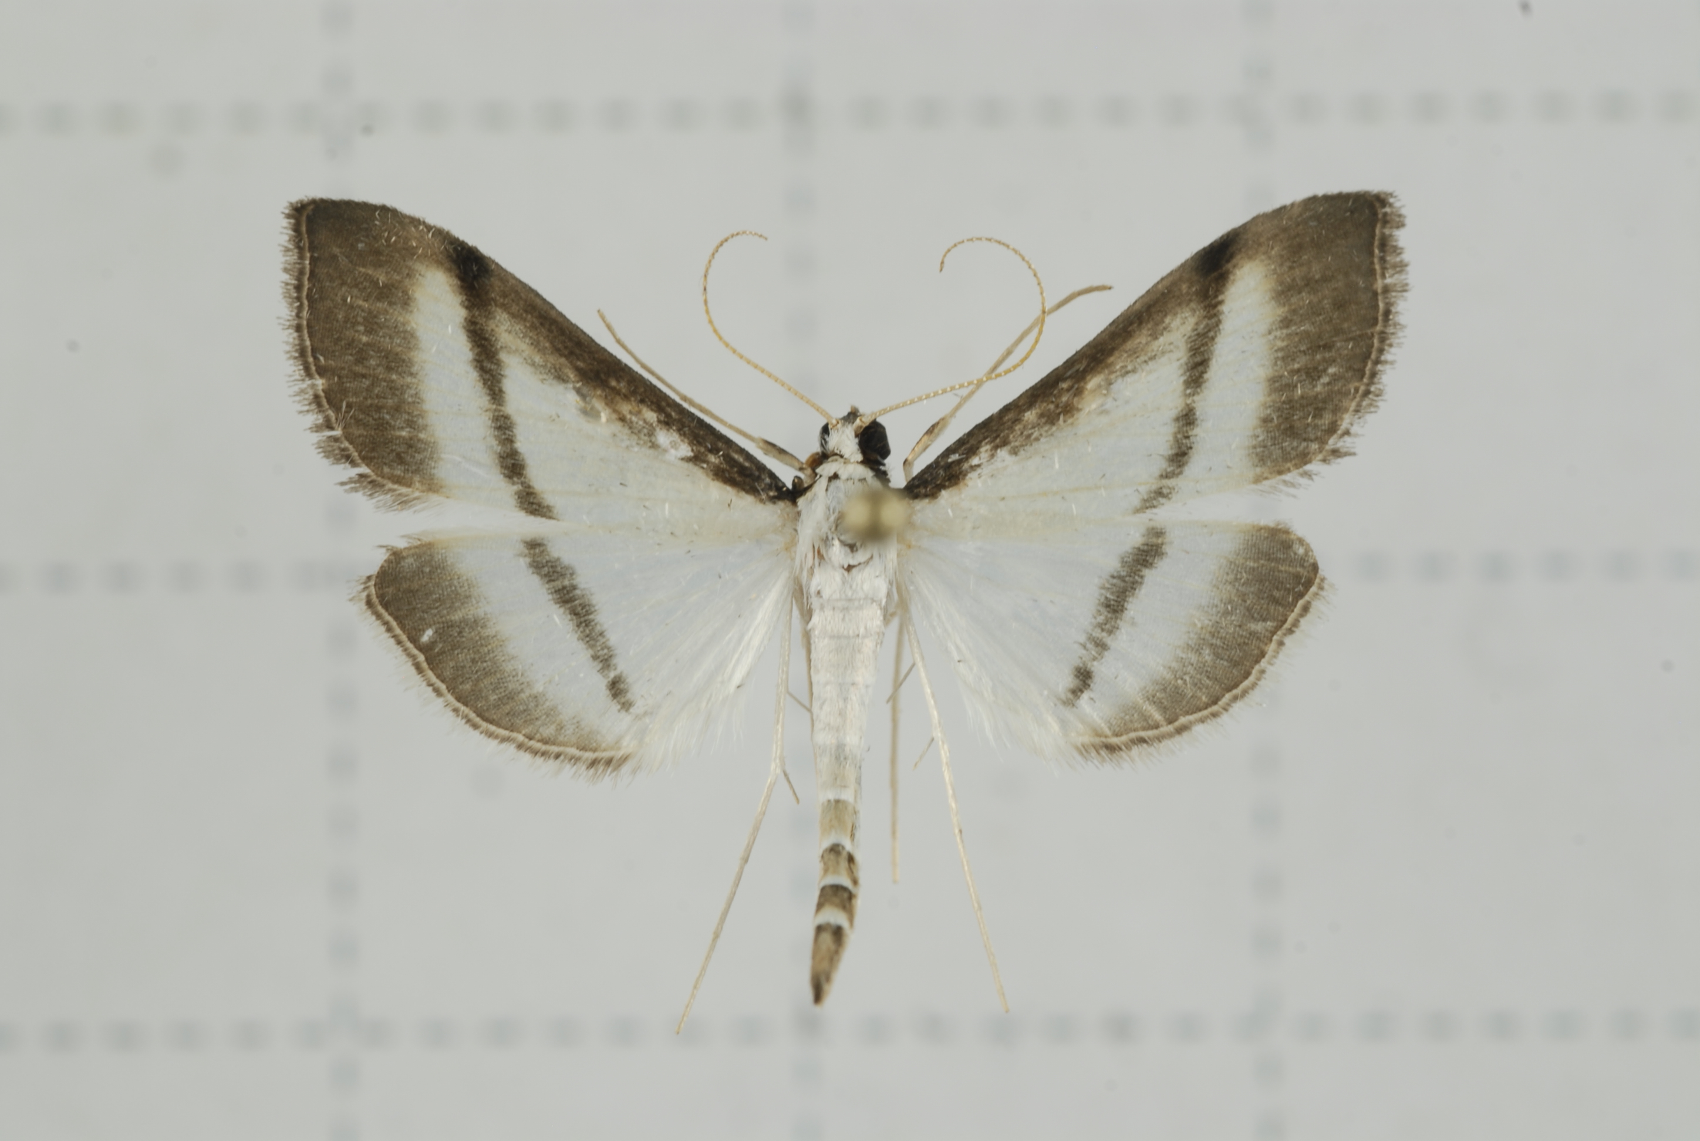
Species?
Bradina diagonalis
